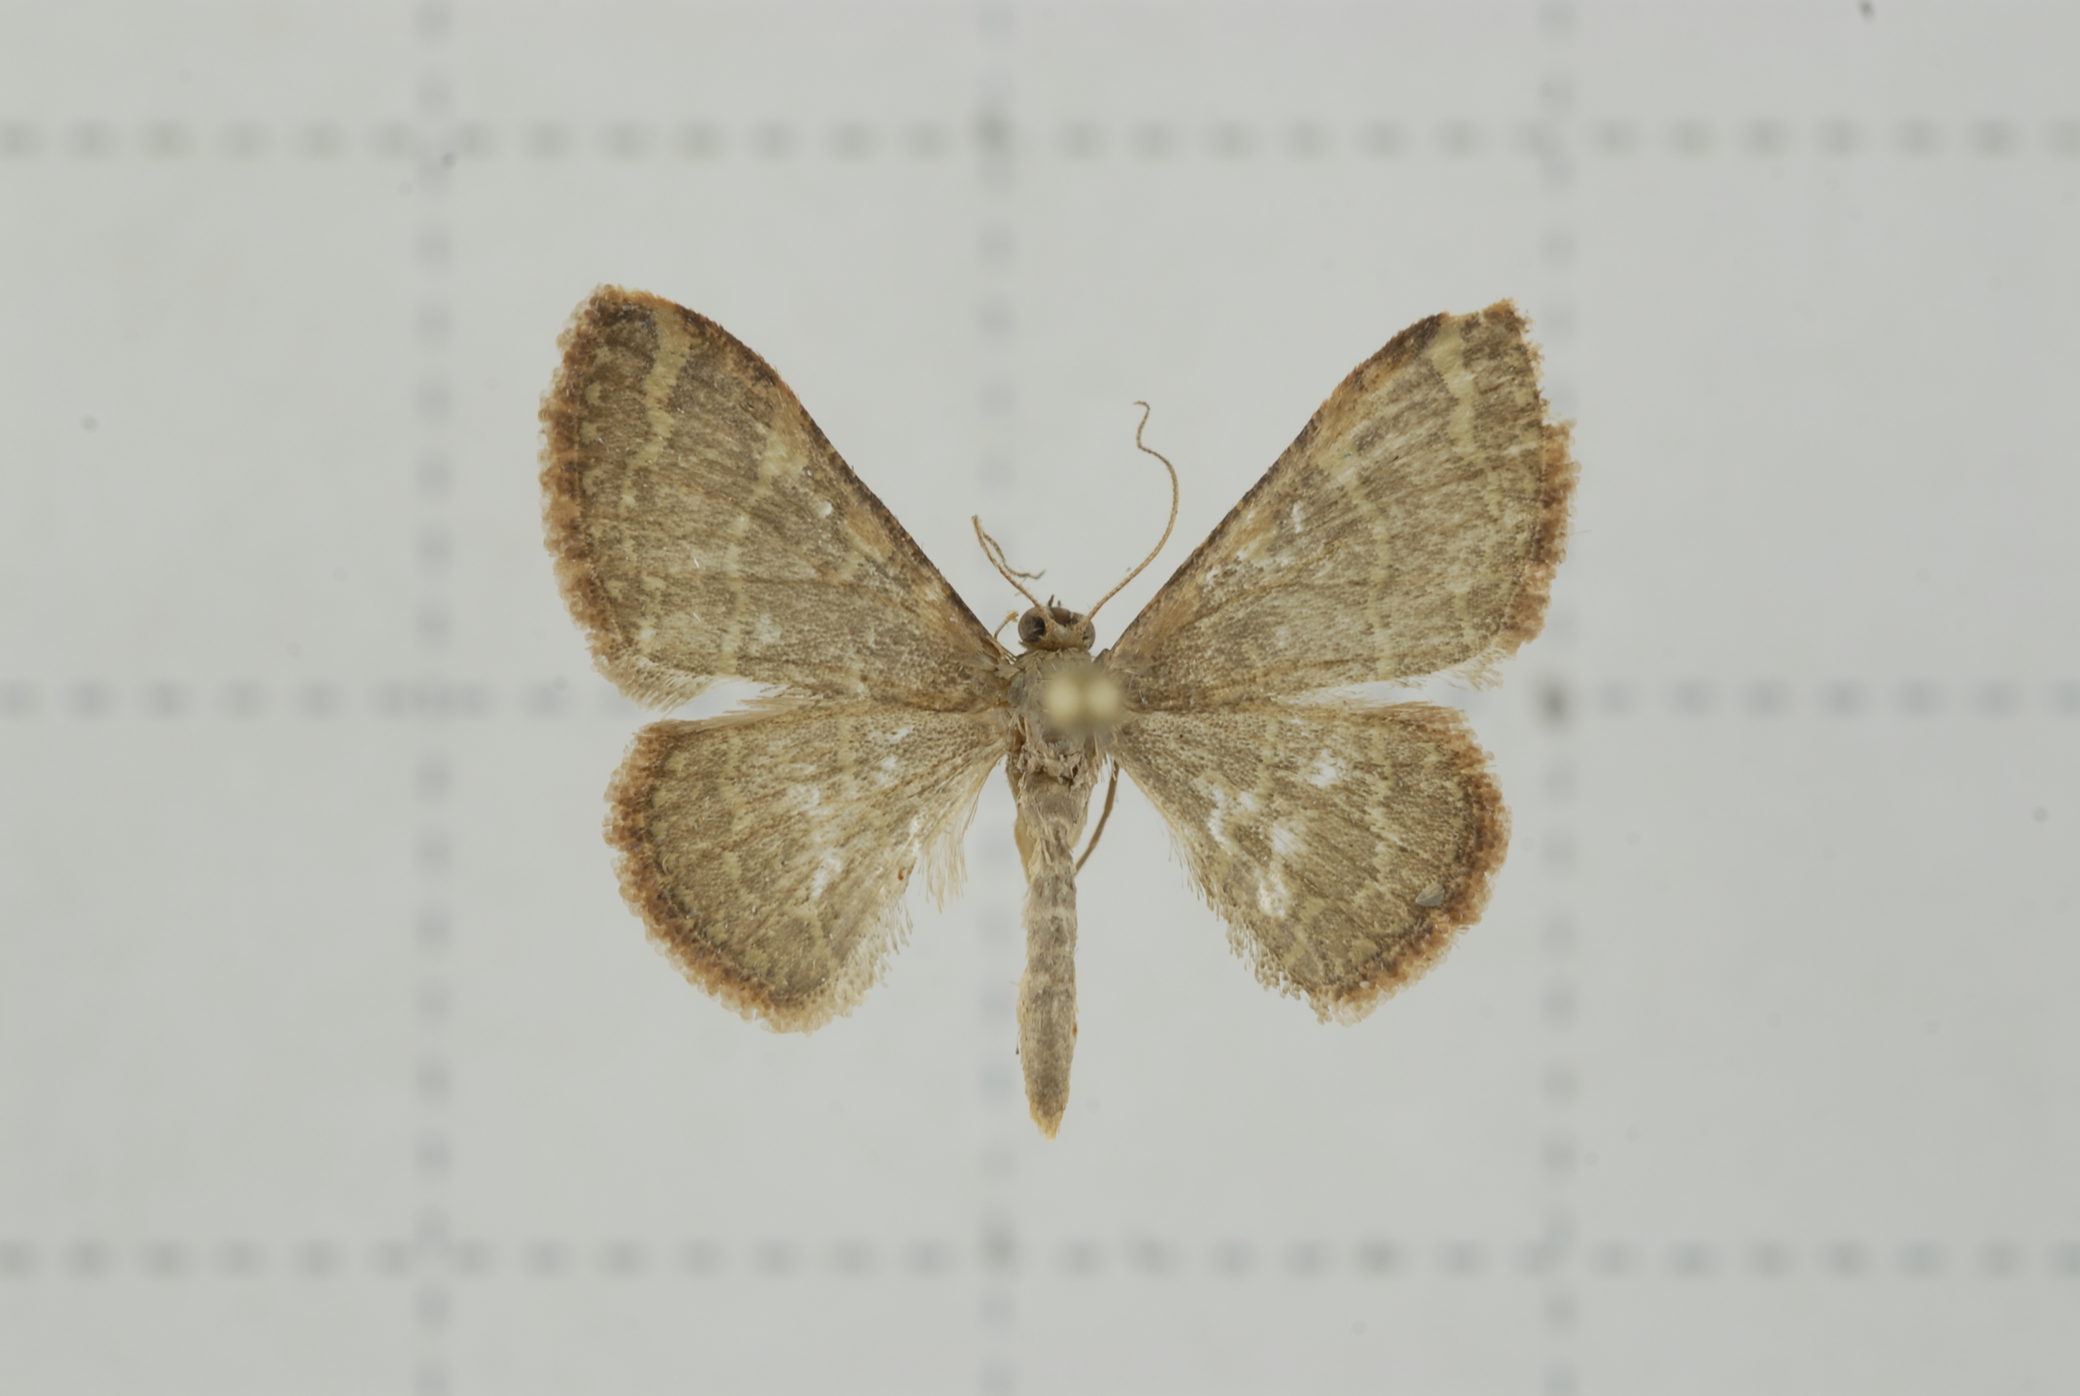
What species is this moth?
Lophophleps purpurea
